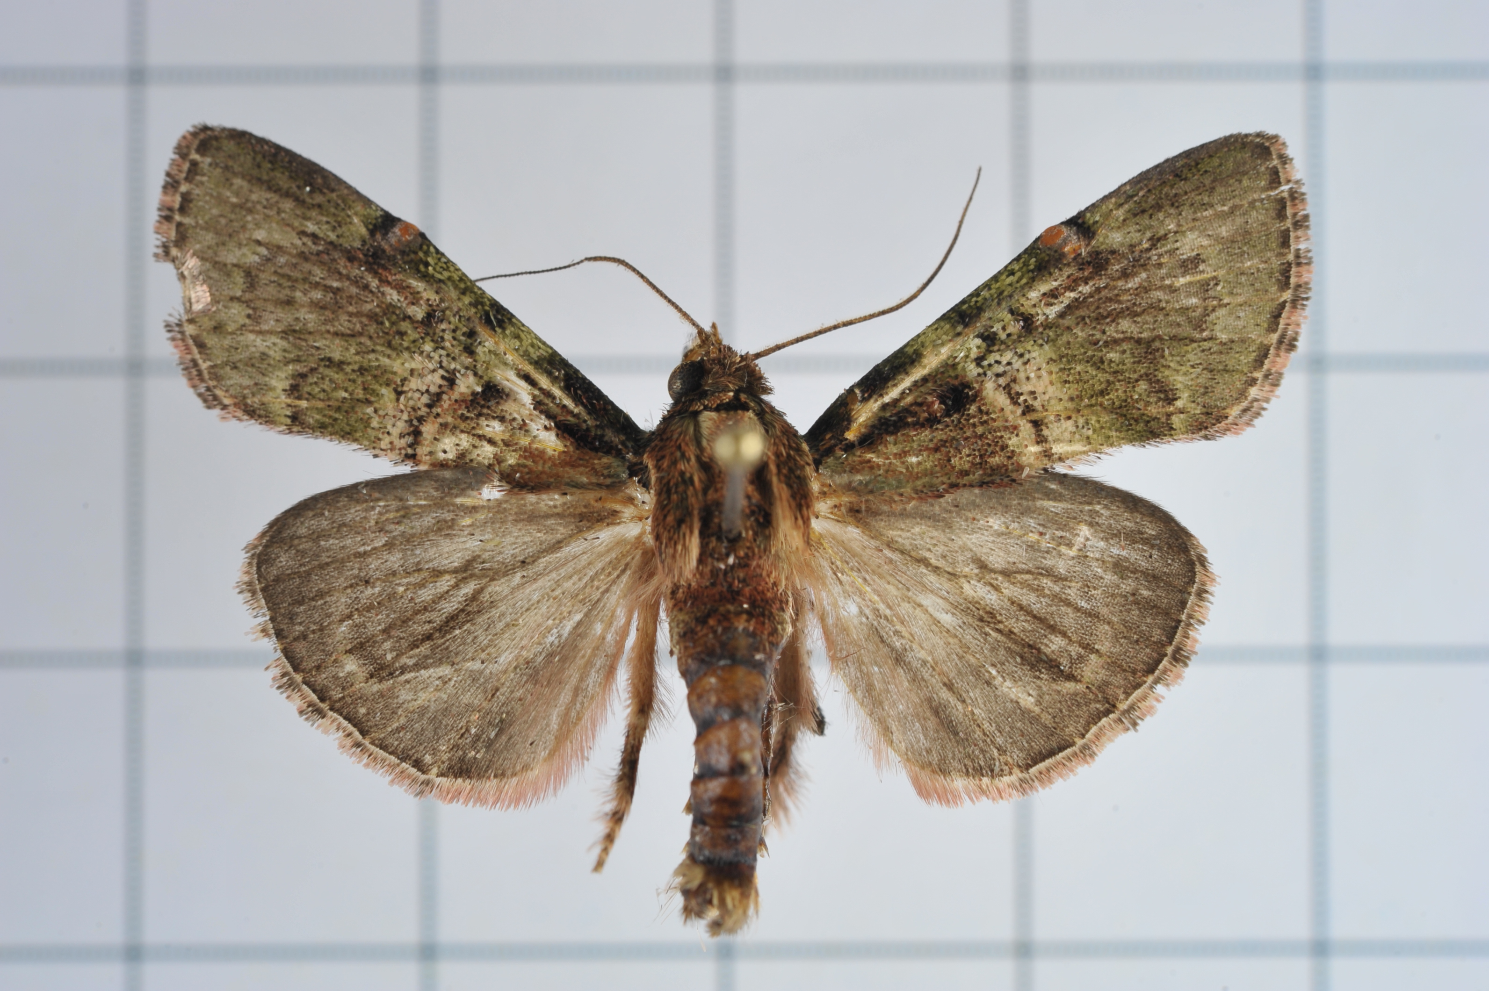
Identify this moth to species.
Locastra muscosalis
